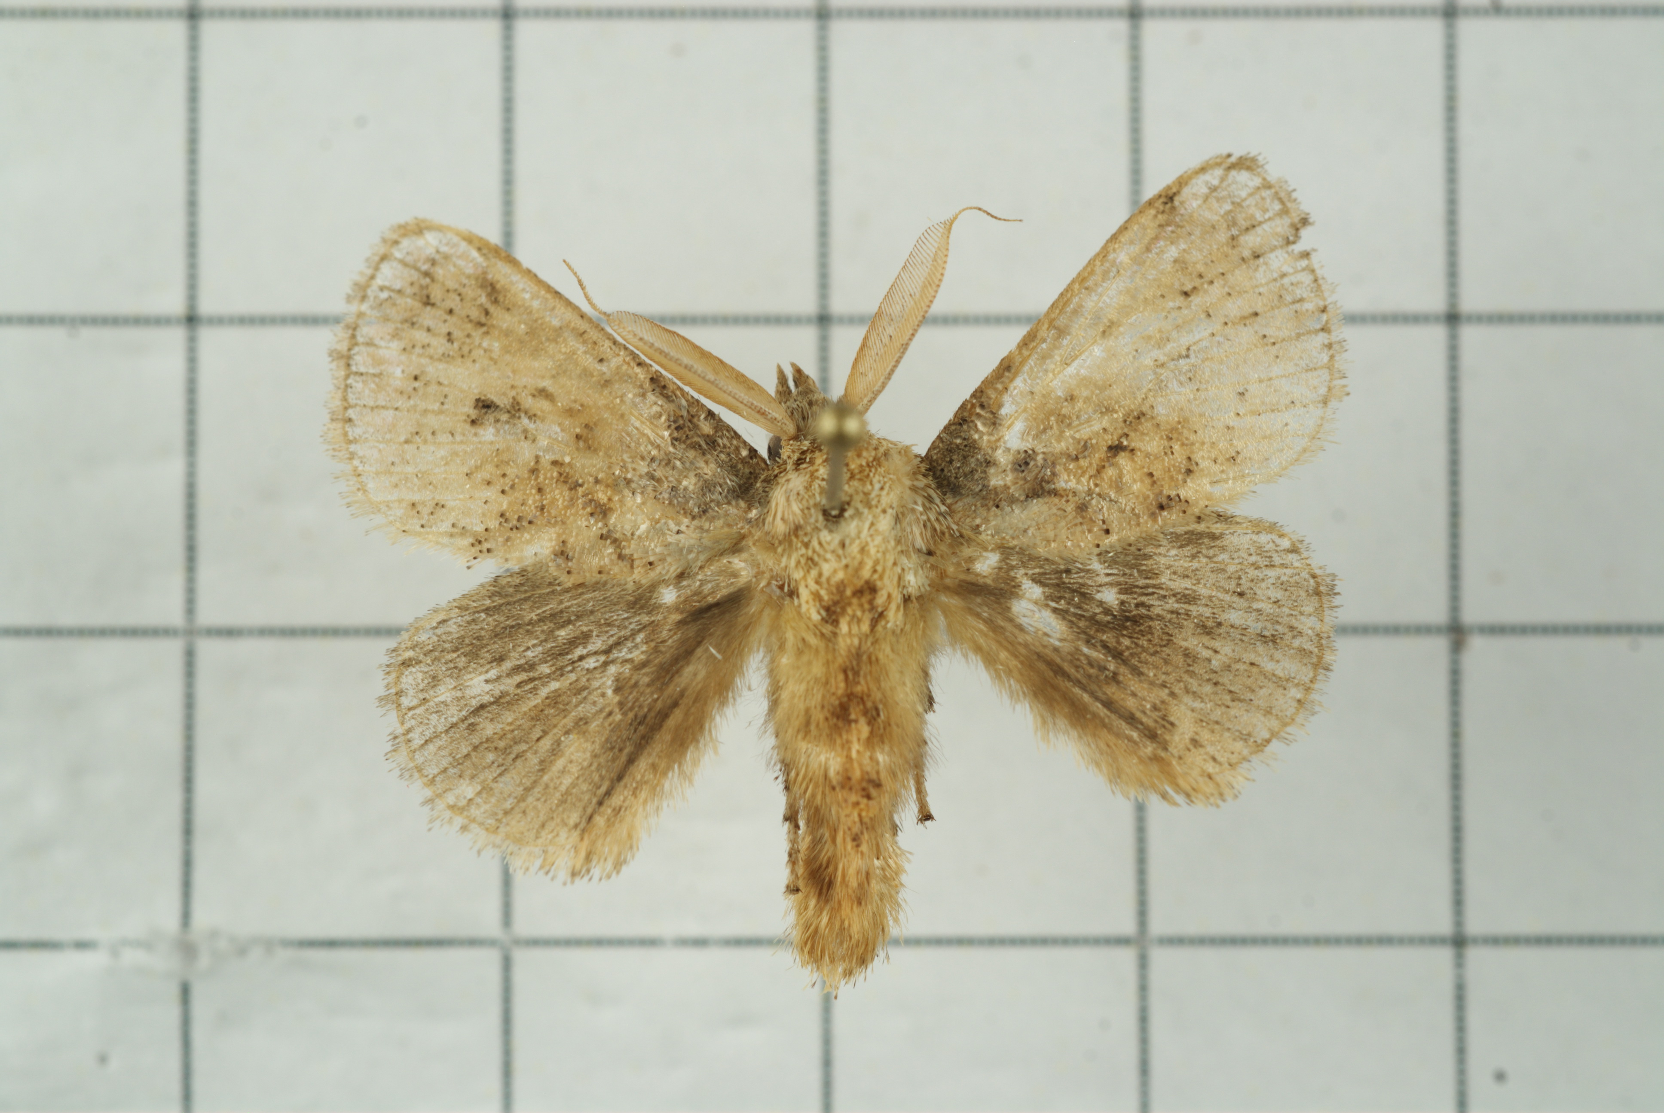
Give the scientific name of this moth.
Susica sinensis
